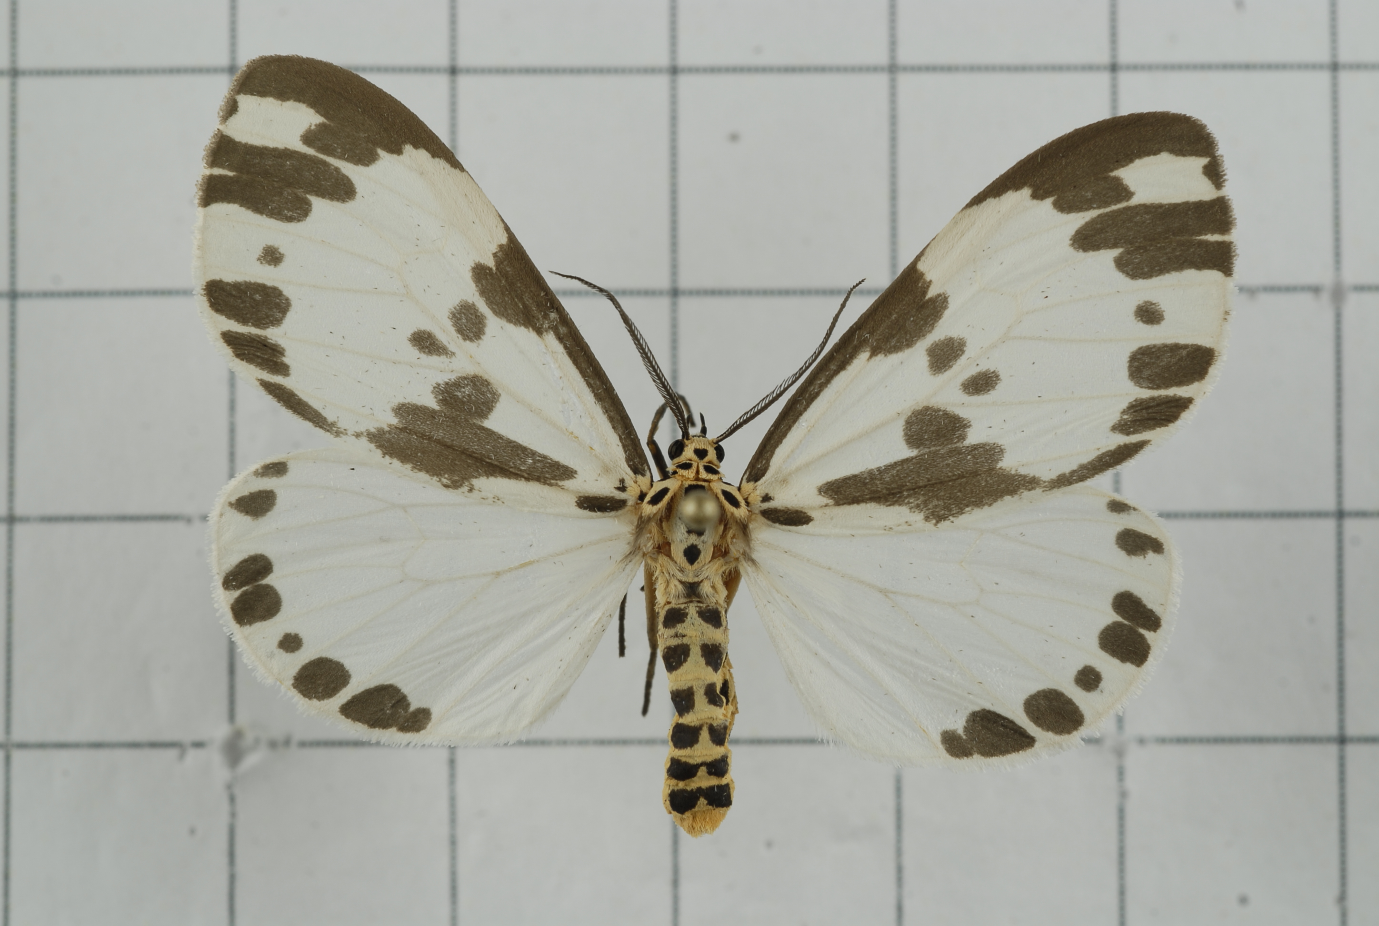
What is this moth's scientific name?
Nyctemera carissima formosana
